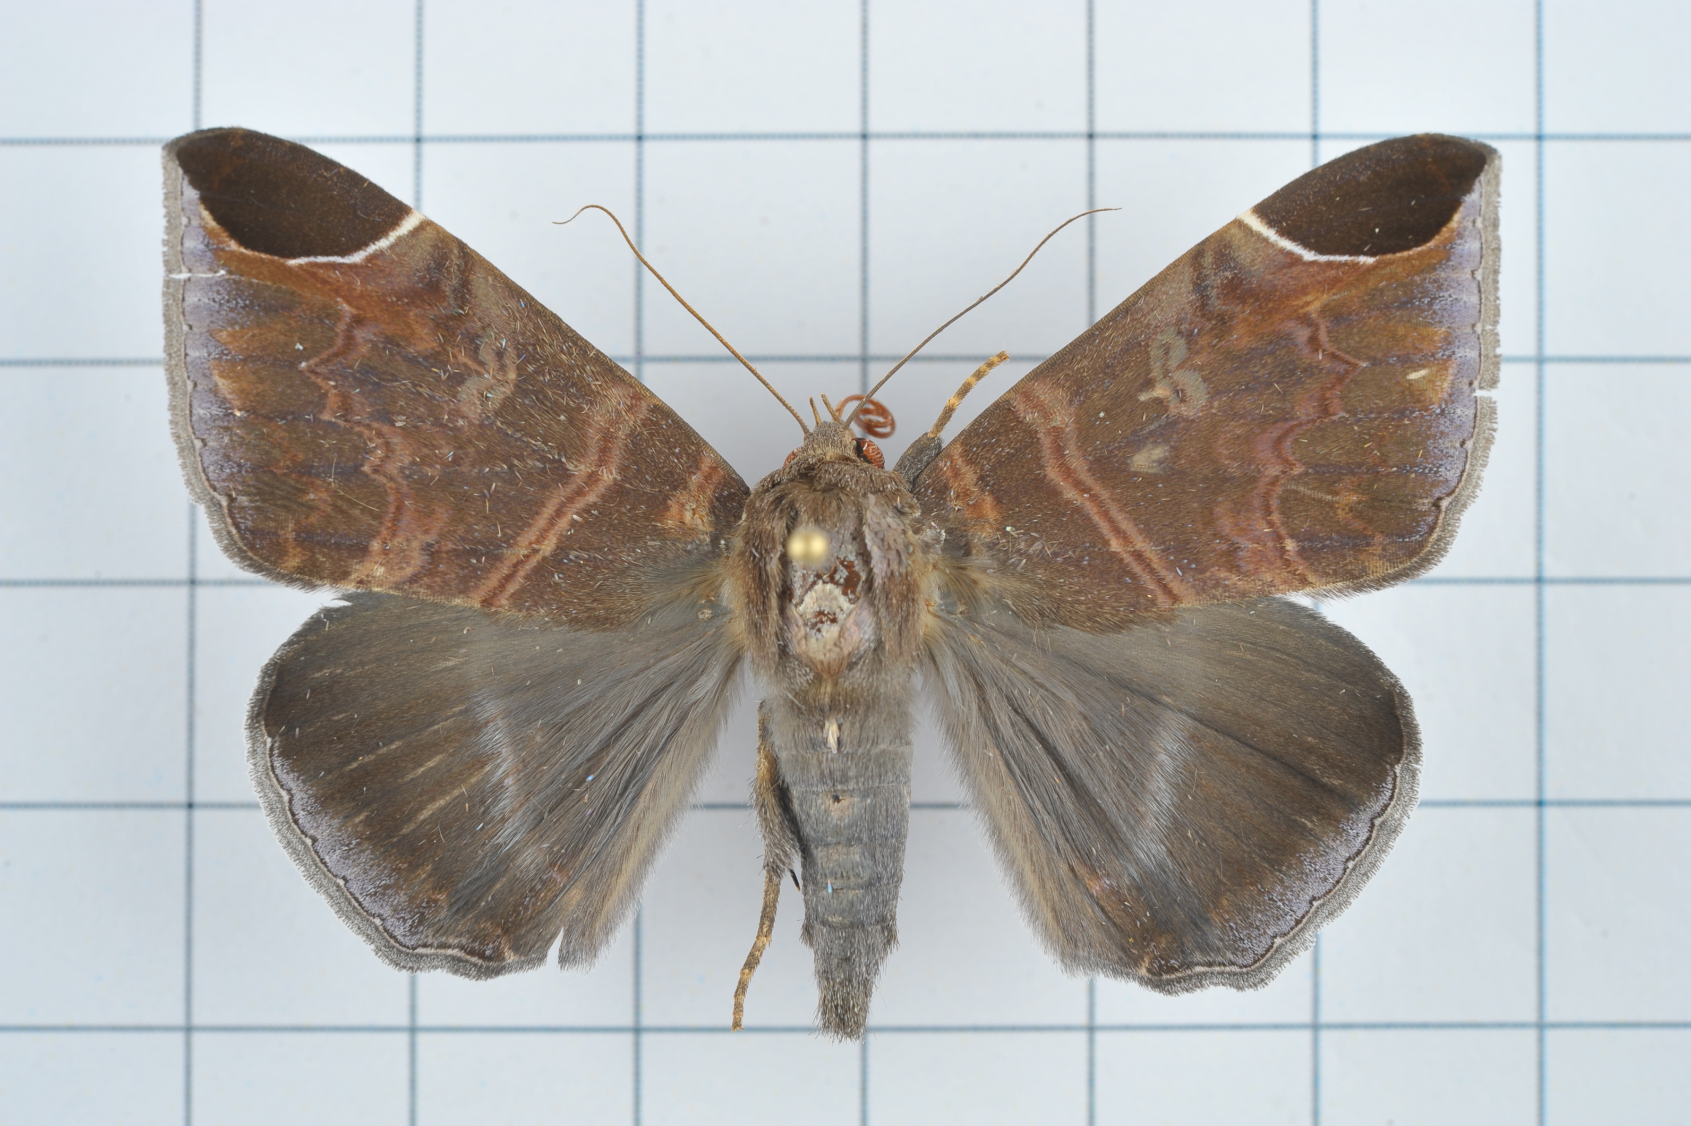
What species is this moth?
Pindara illibata
